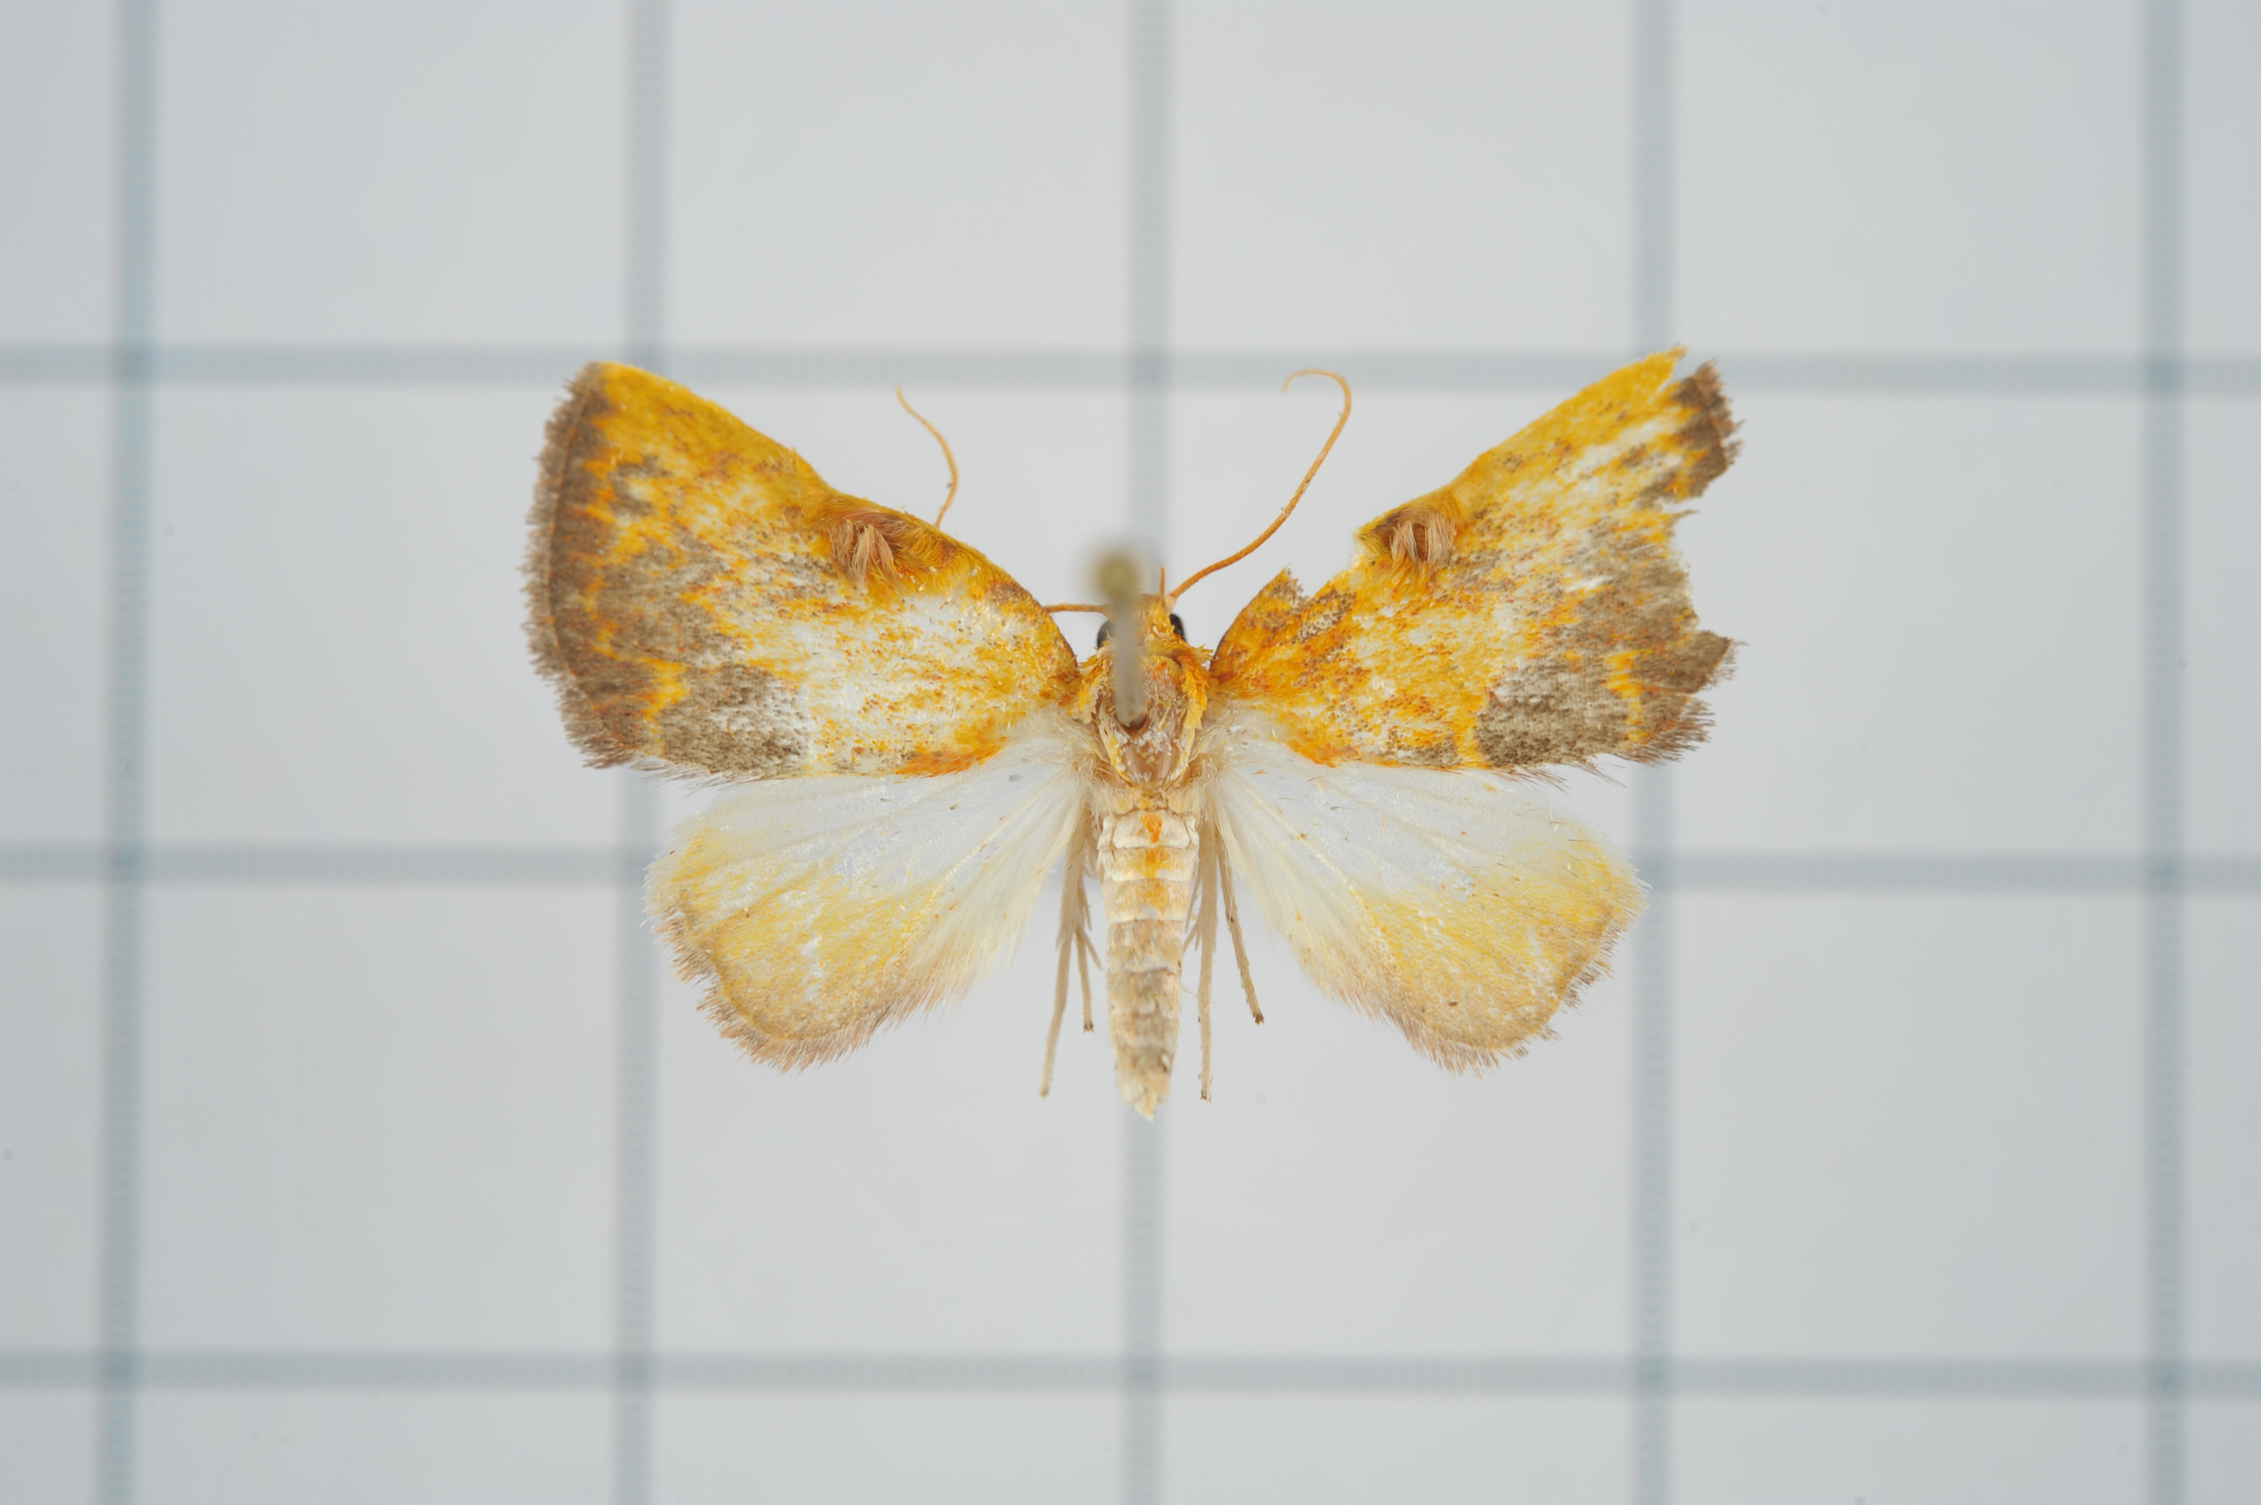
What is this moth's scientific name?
Siglophora ferreilutea
